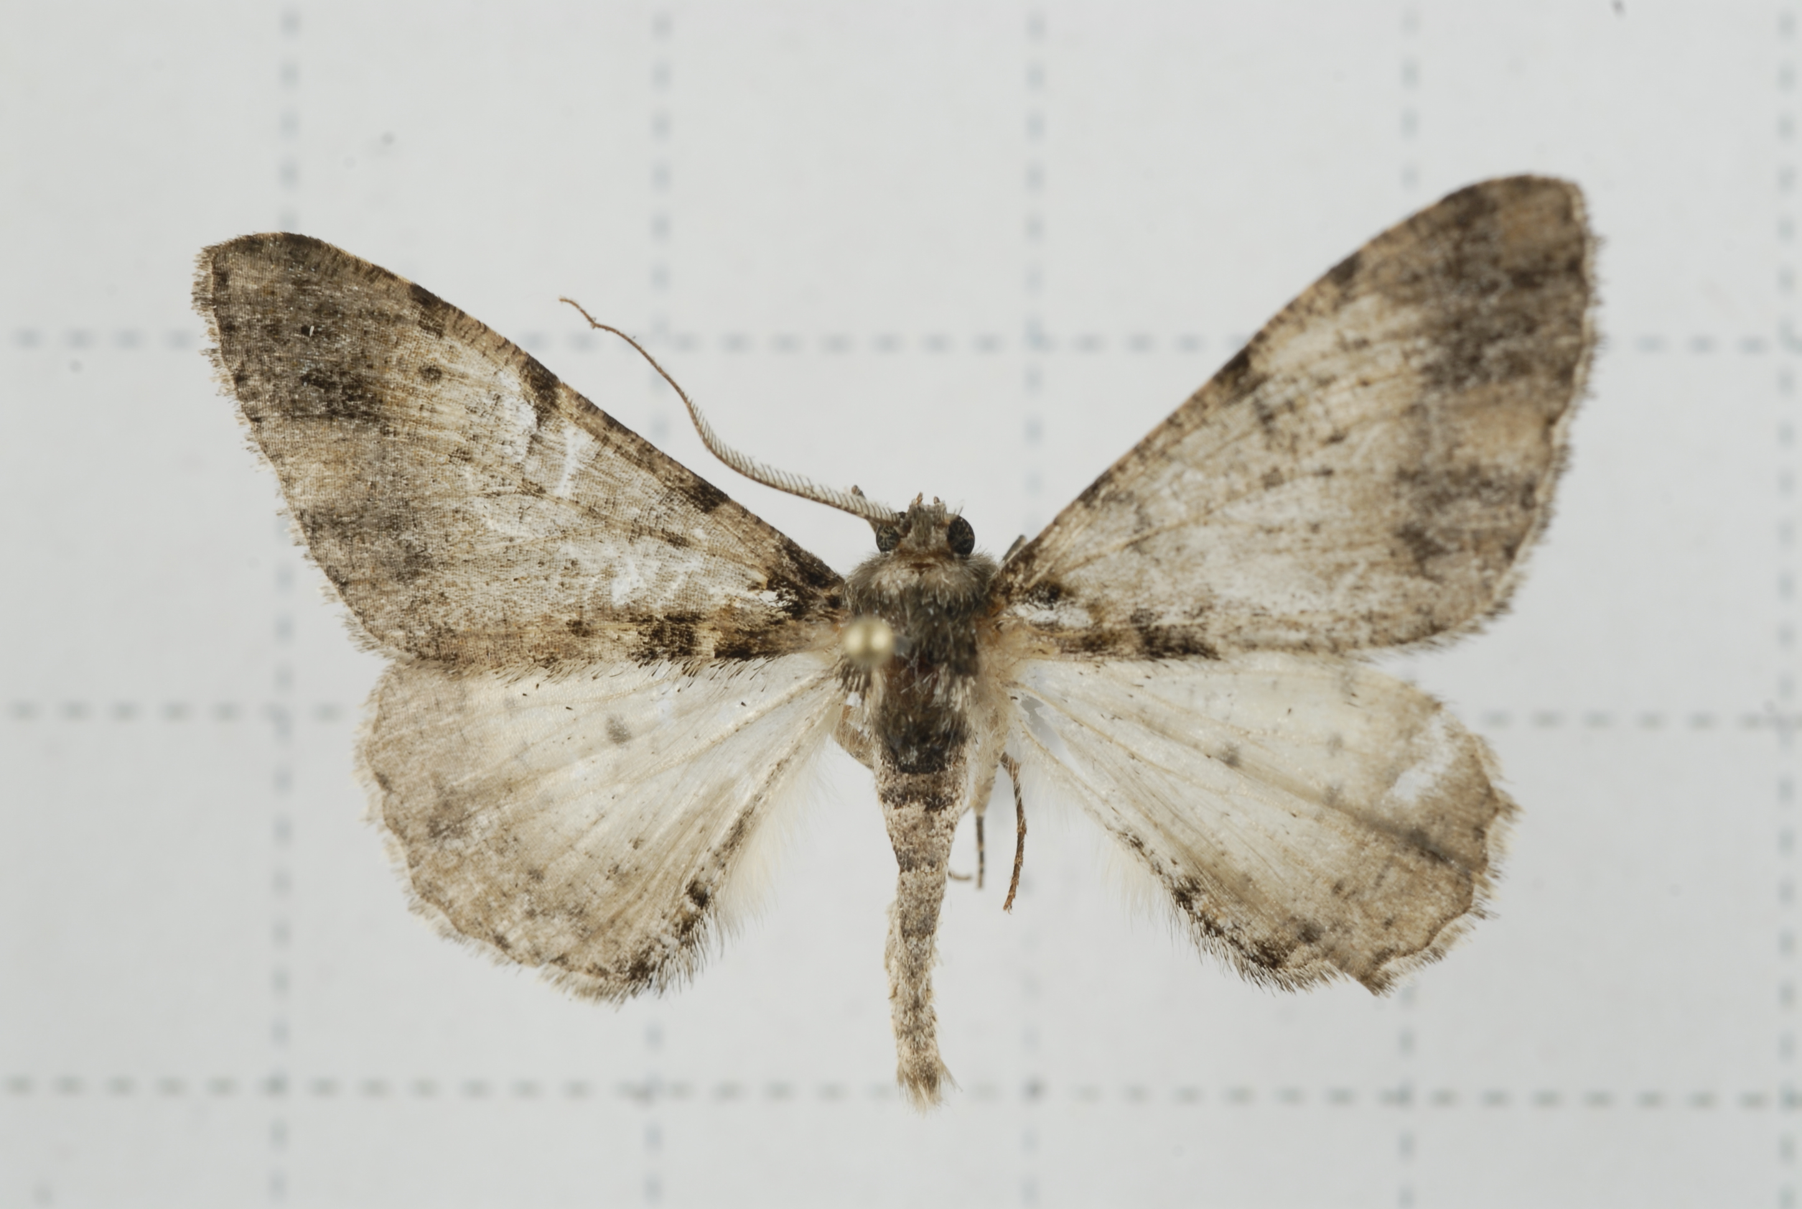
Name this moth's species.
Alcis semiusta
